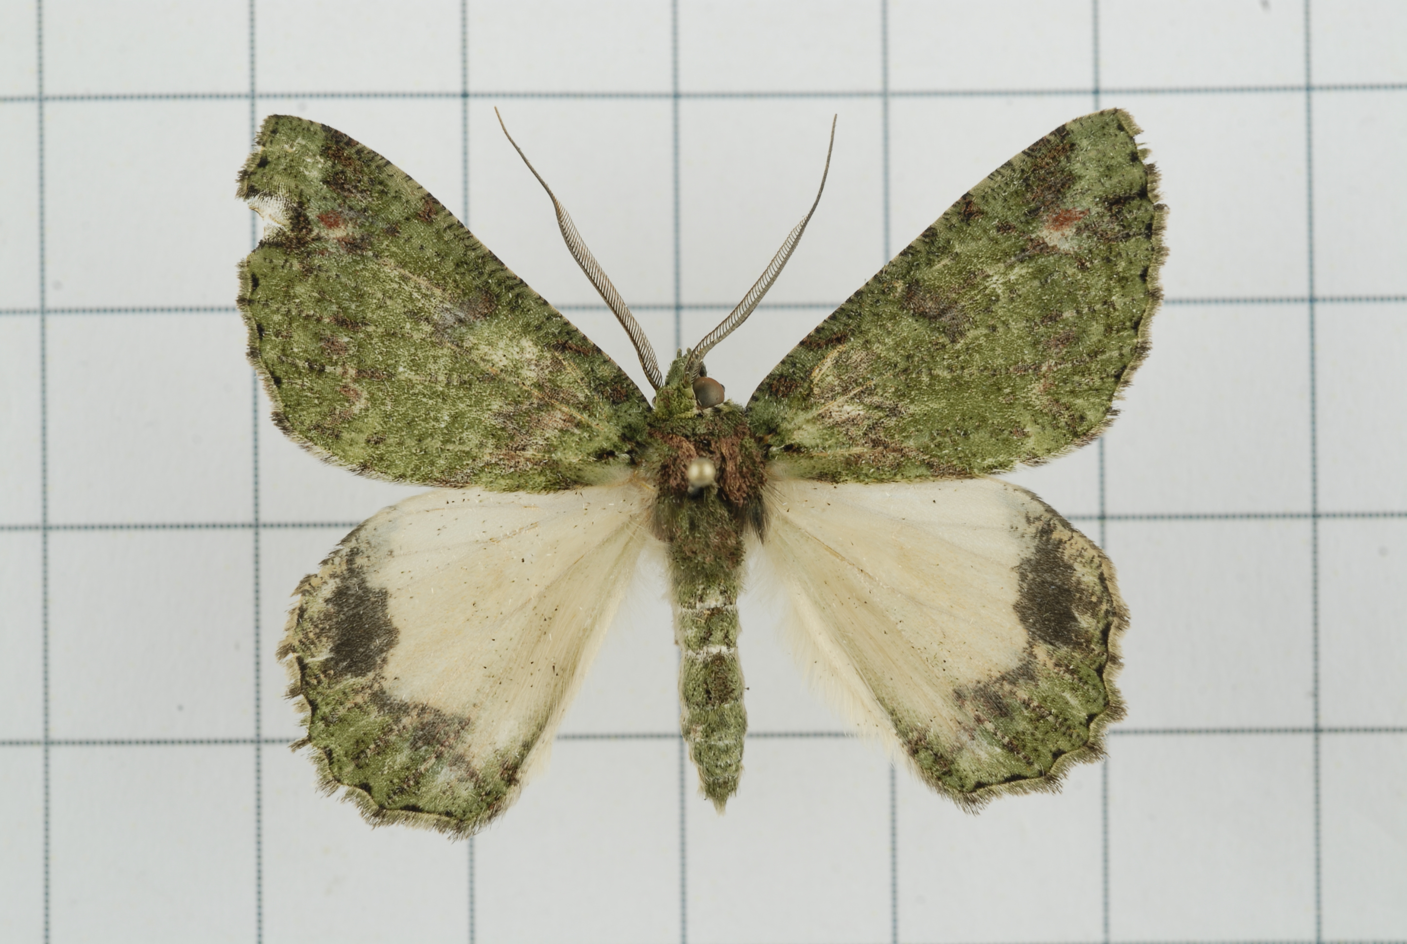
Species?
Dindica taiwana
